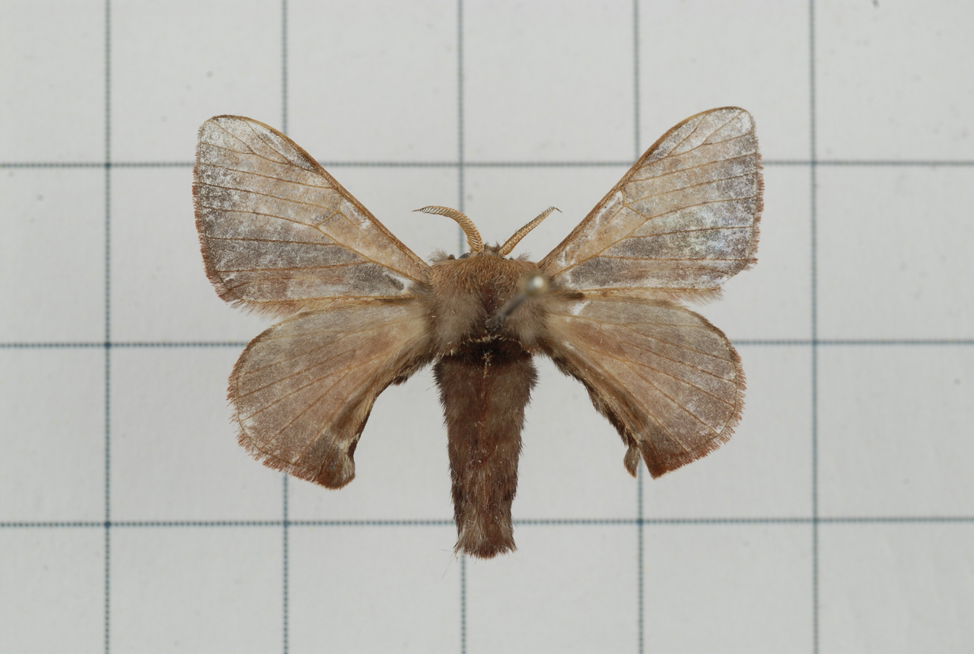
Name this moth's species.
Triuncina brunnea
